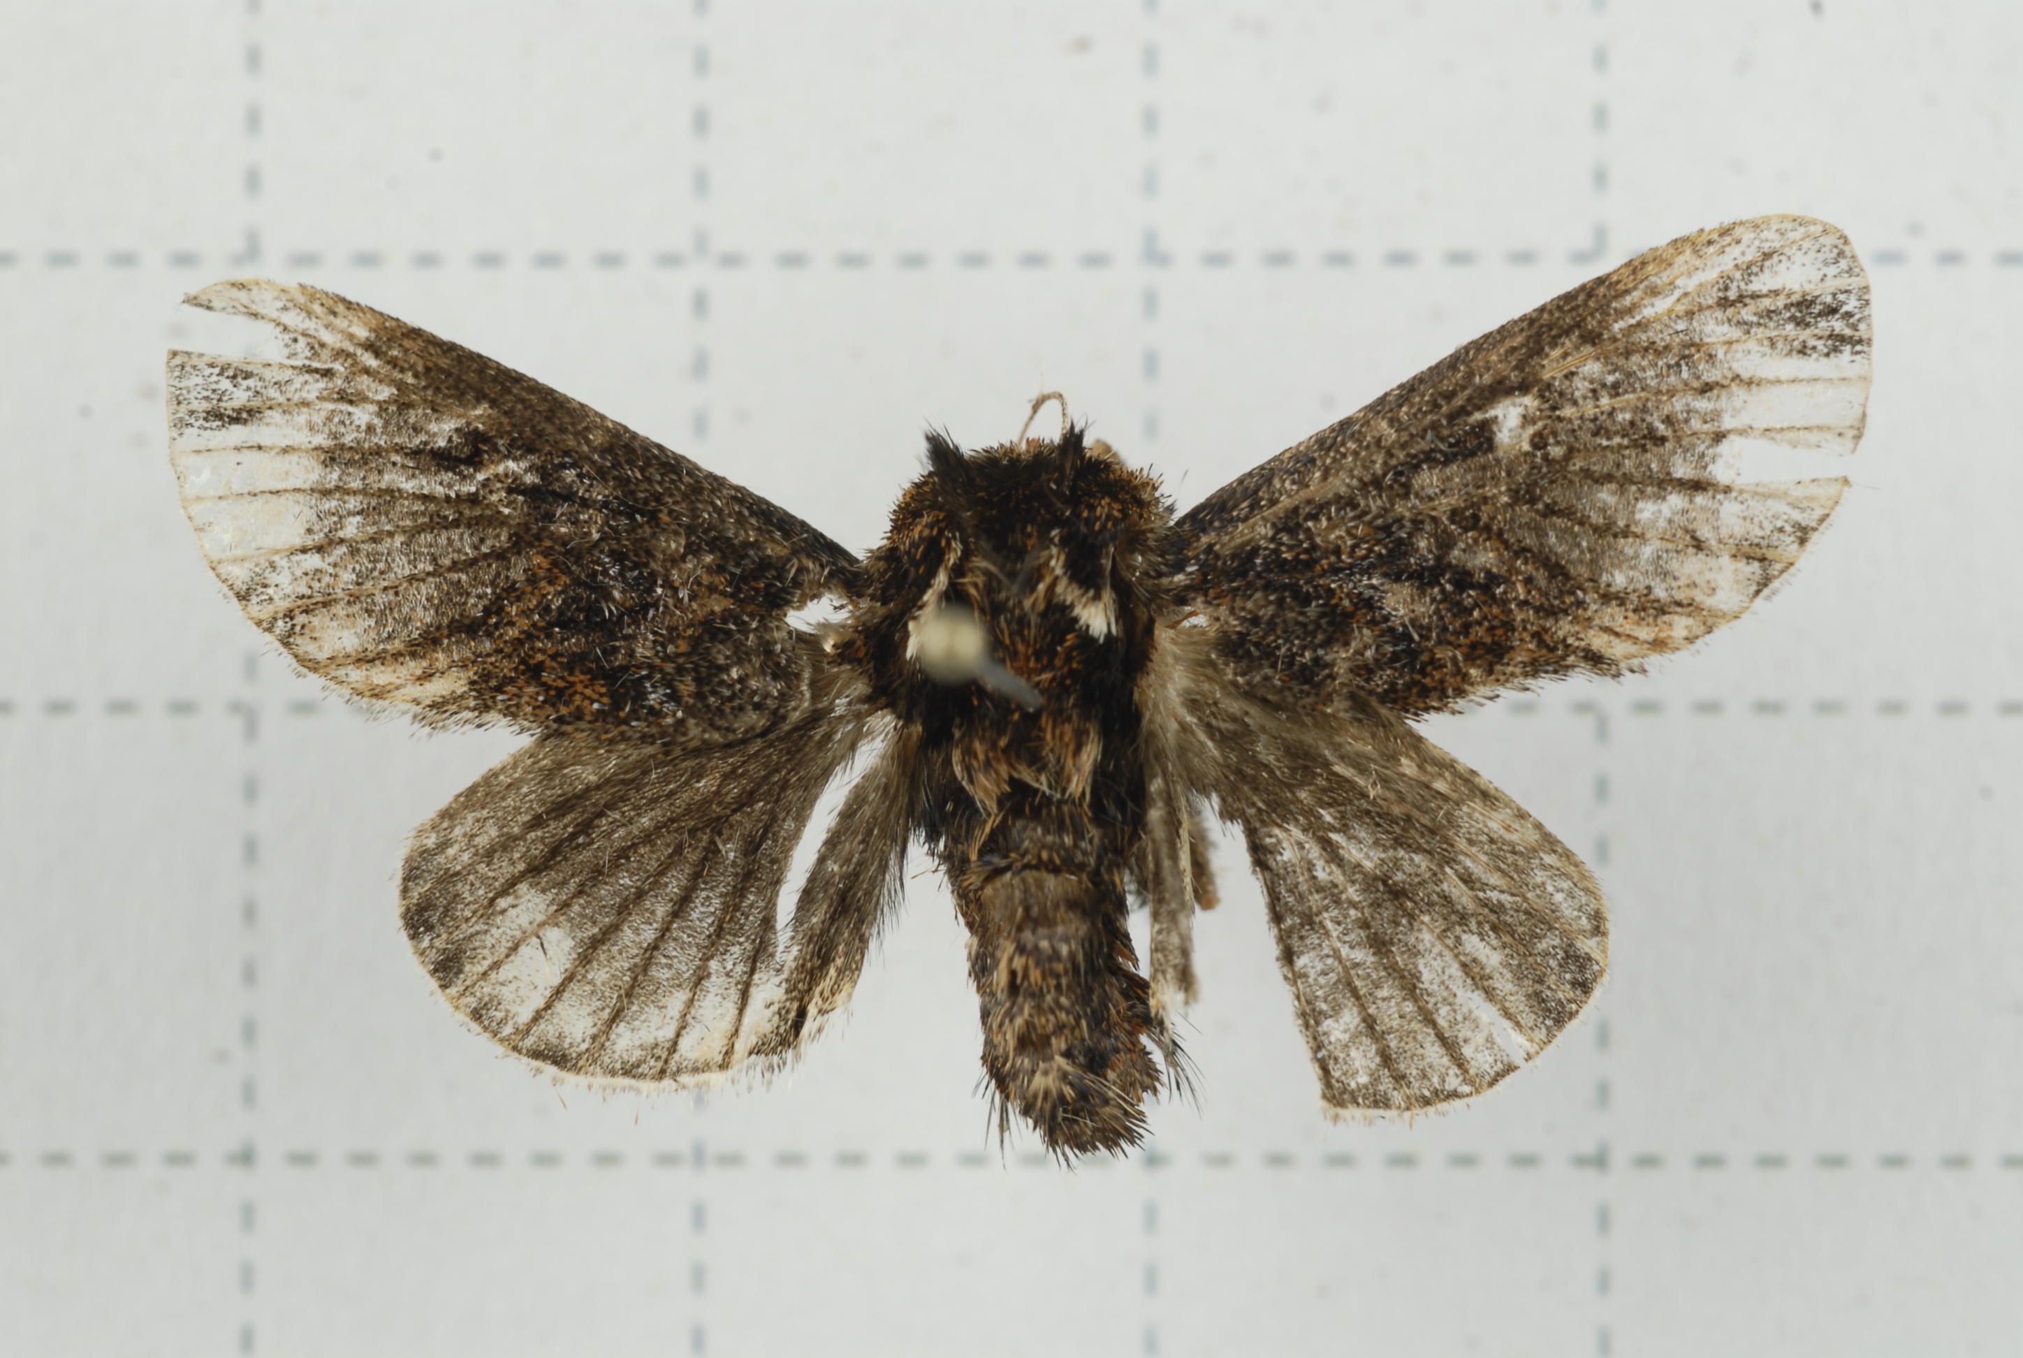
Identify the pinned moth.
Belippa horrida
